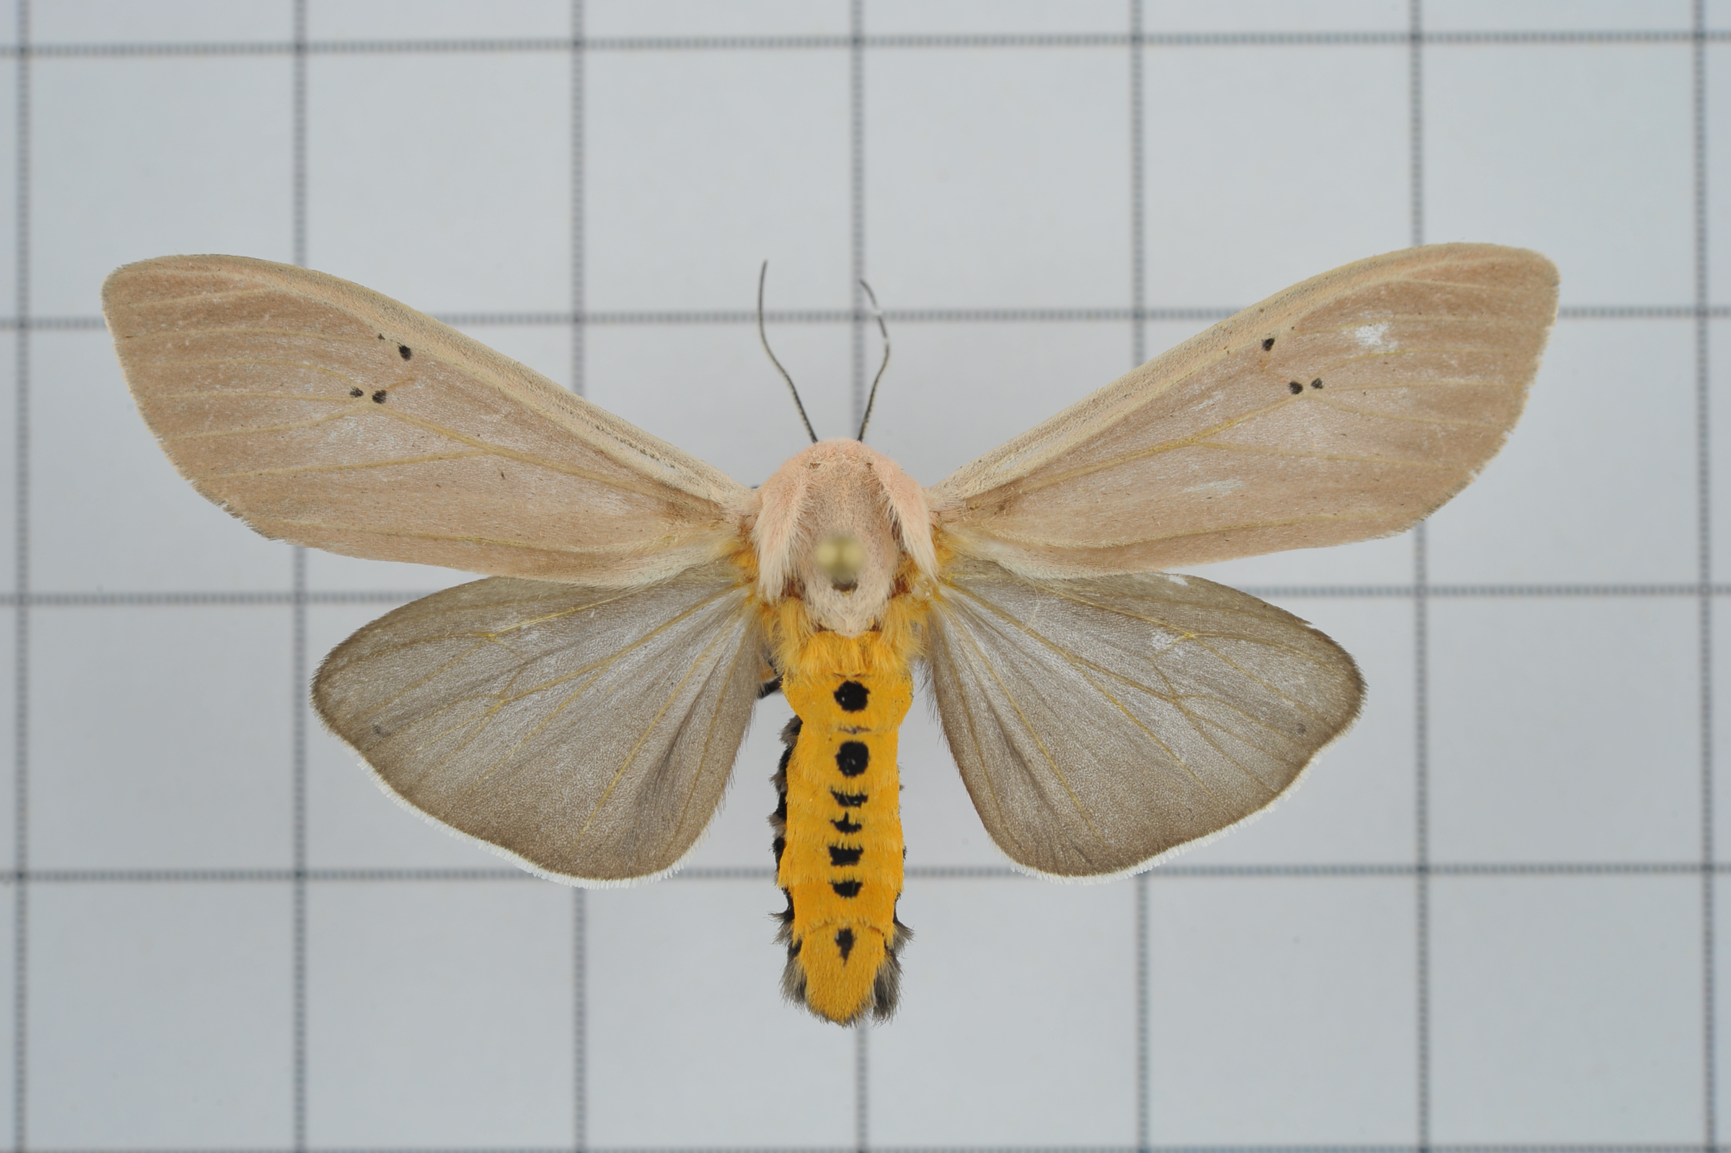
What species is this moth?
Creatonotos transiens koni
